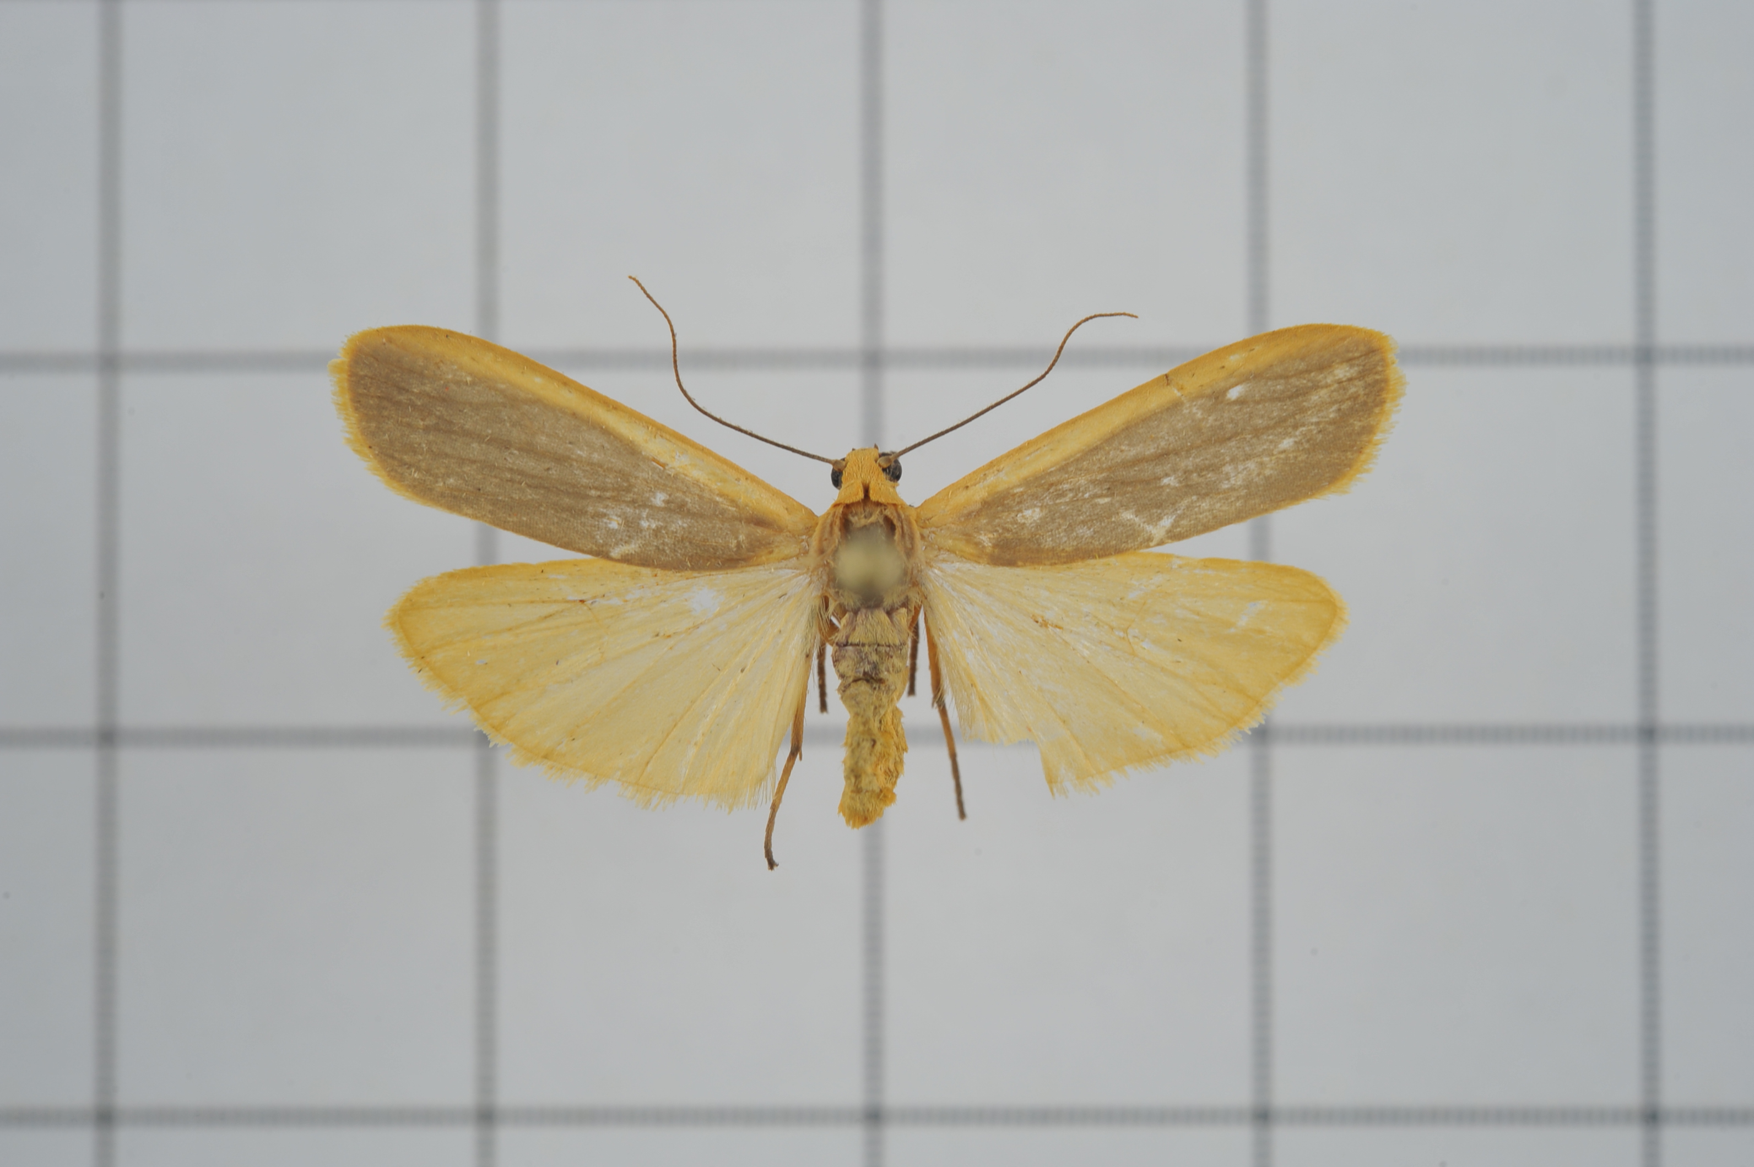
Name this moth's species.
Brunia antica
